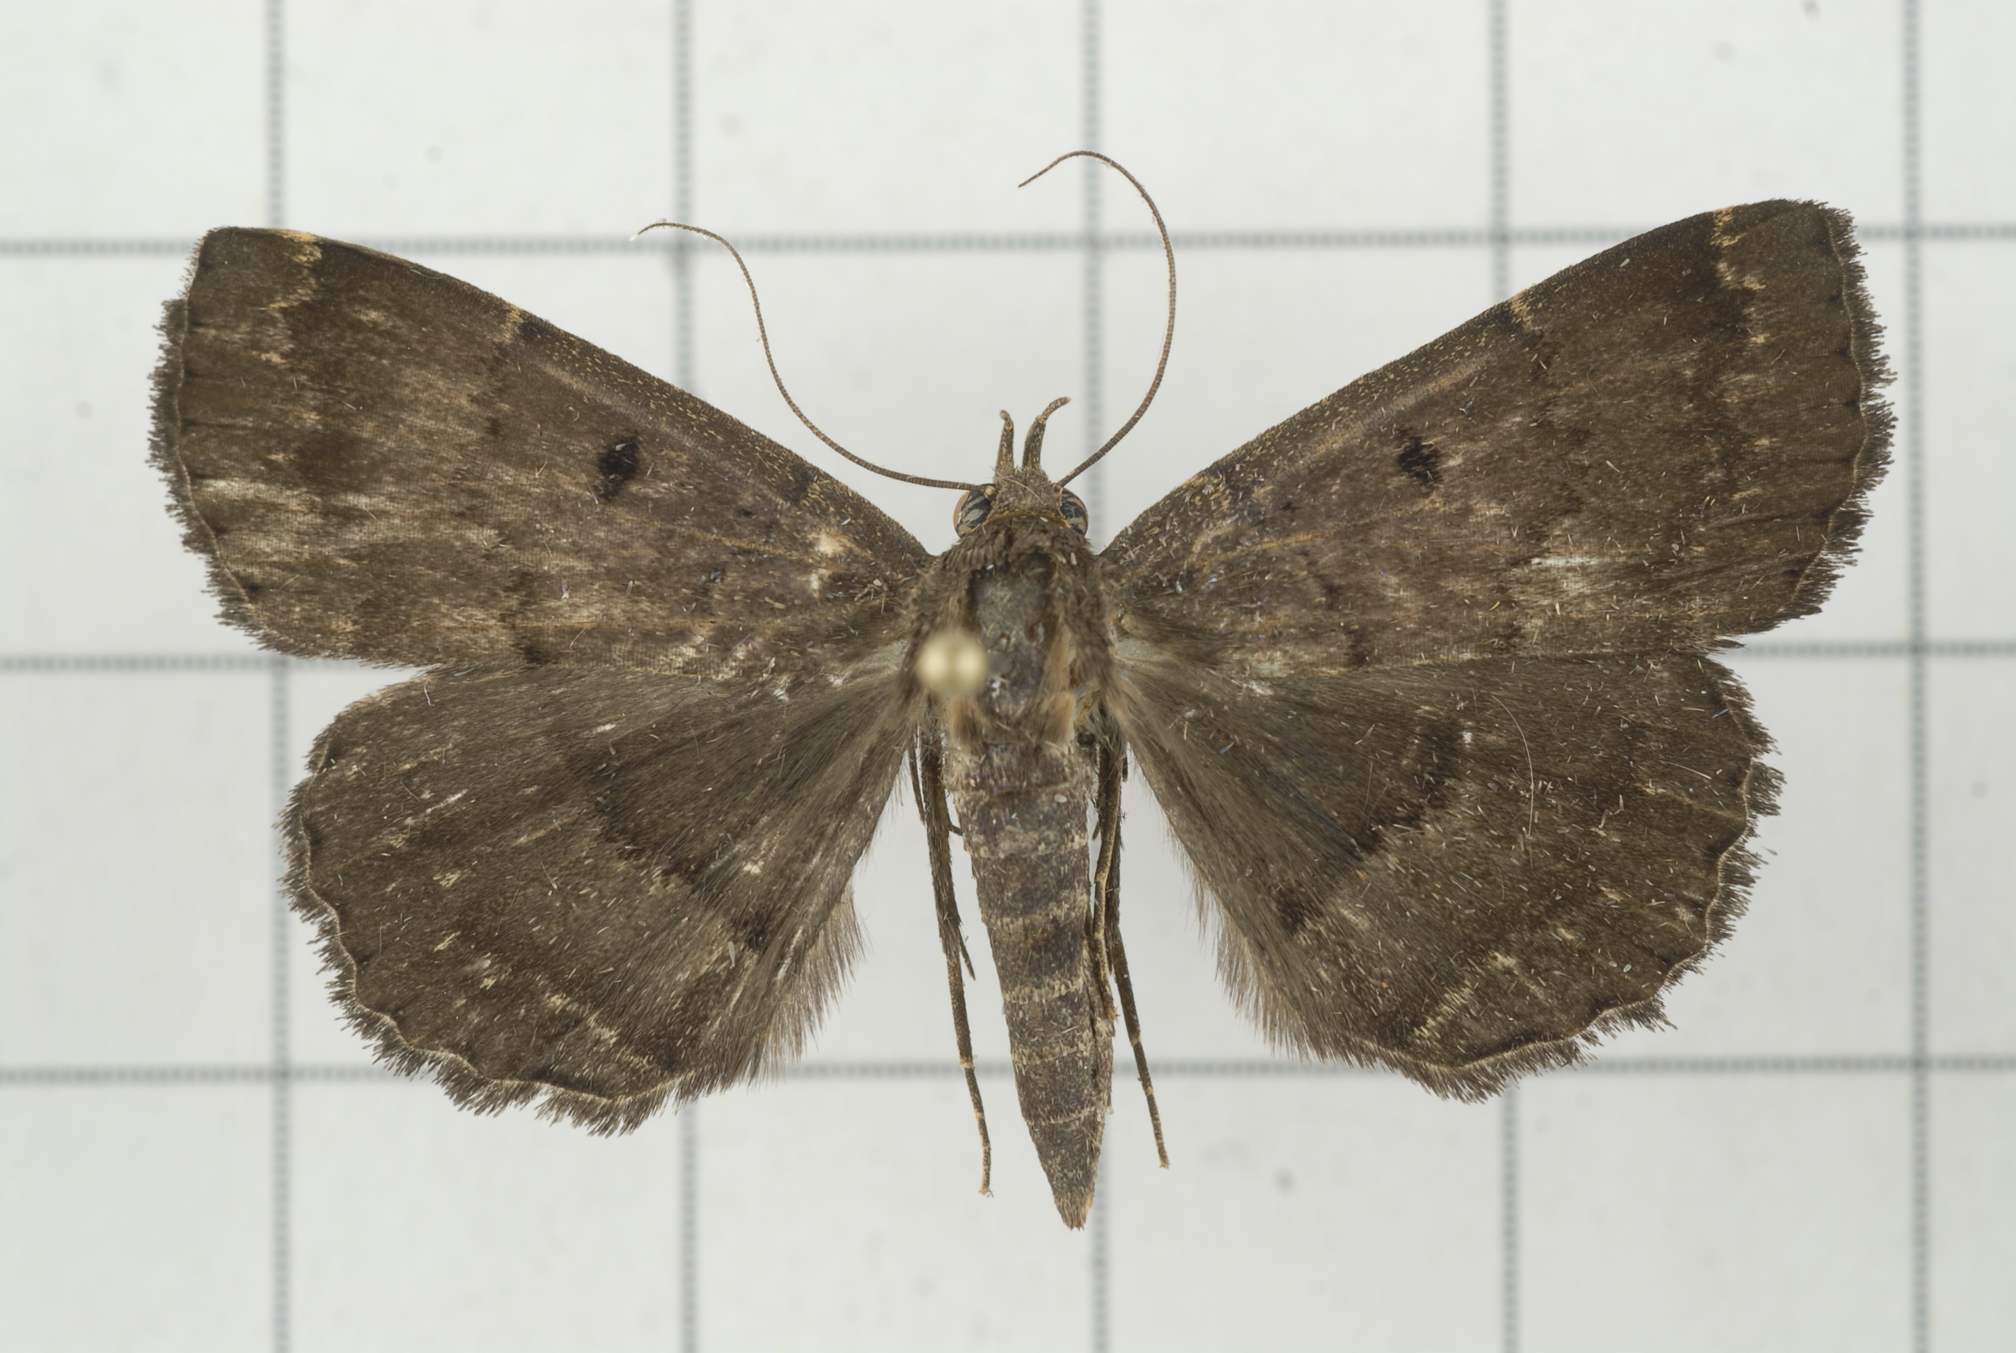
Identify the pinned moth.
Bocana manifestalis
